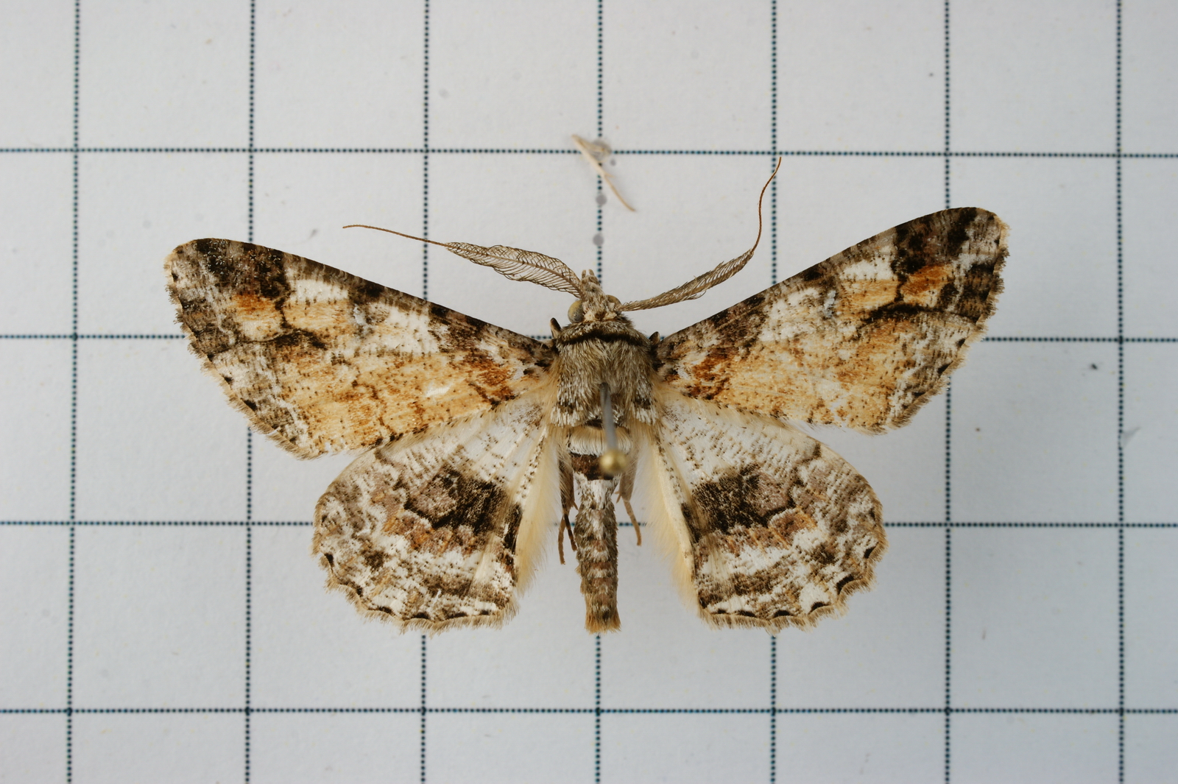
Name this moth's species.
Cleora fraterna
